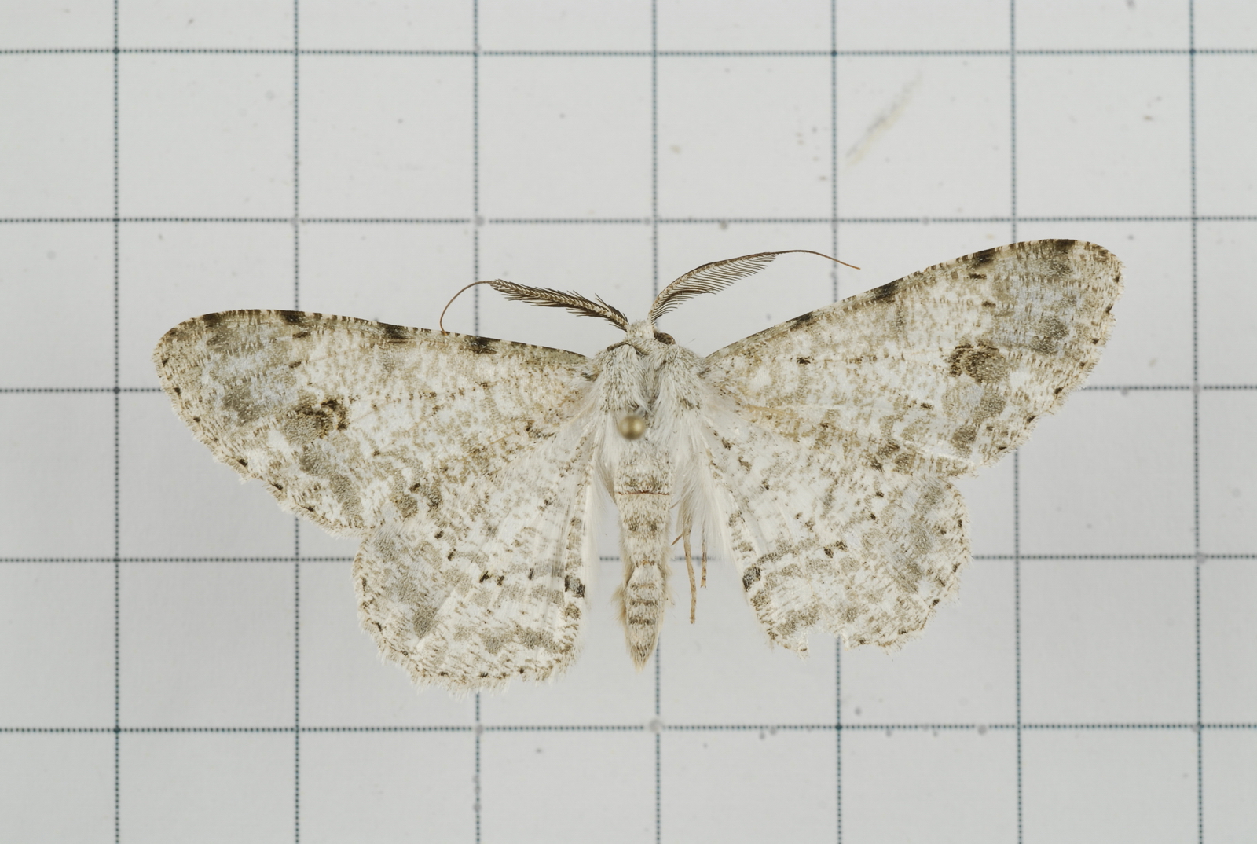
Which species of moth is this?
Lassaba parvalbidaria parvalbidaria
